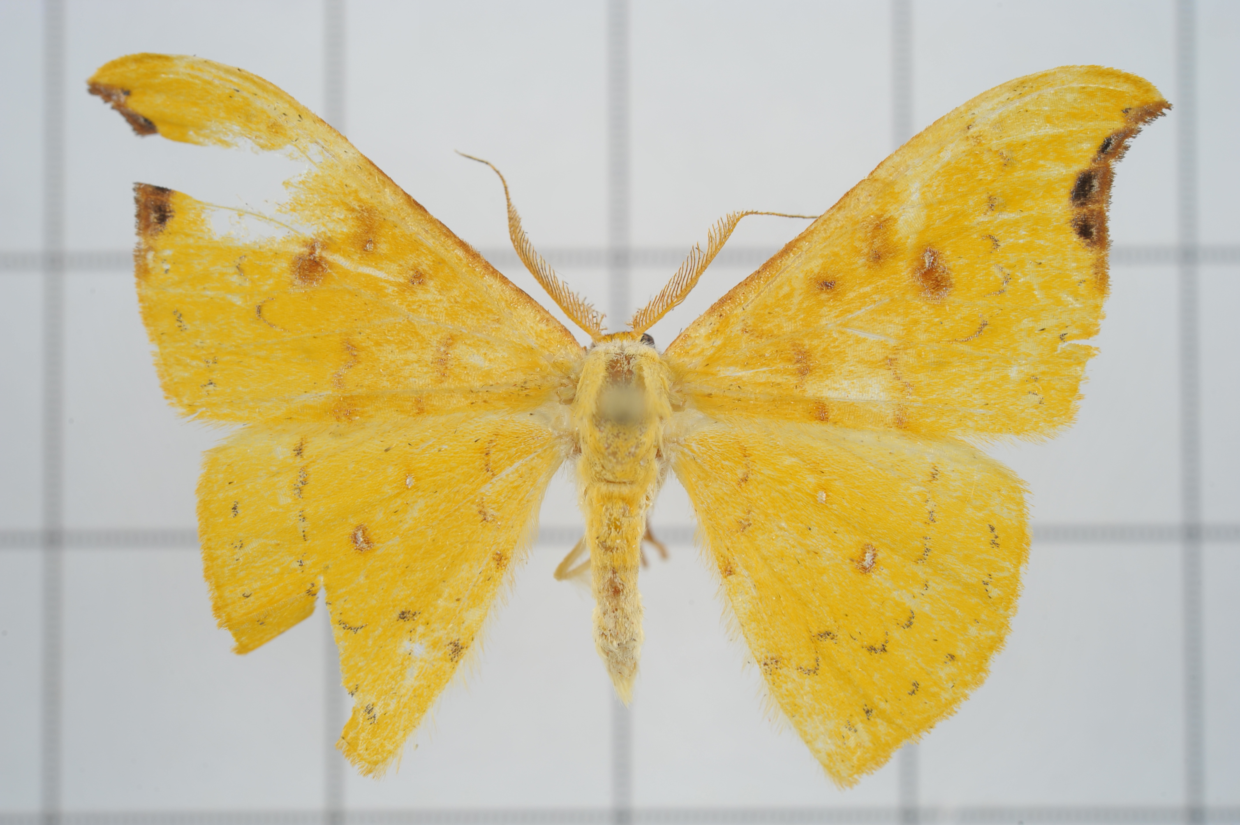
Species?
Tridrepana arikana arikana
